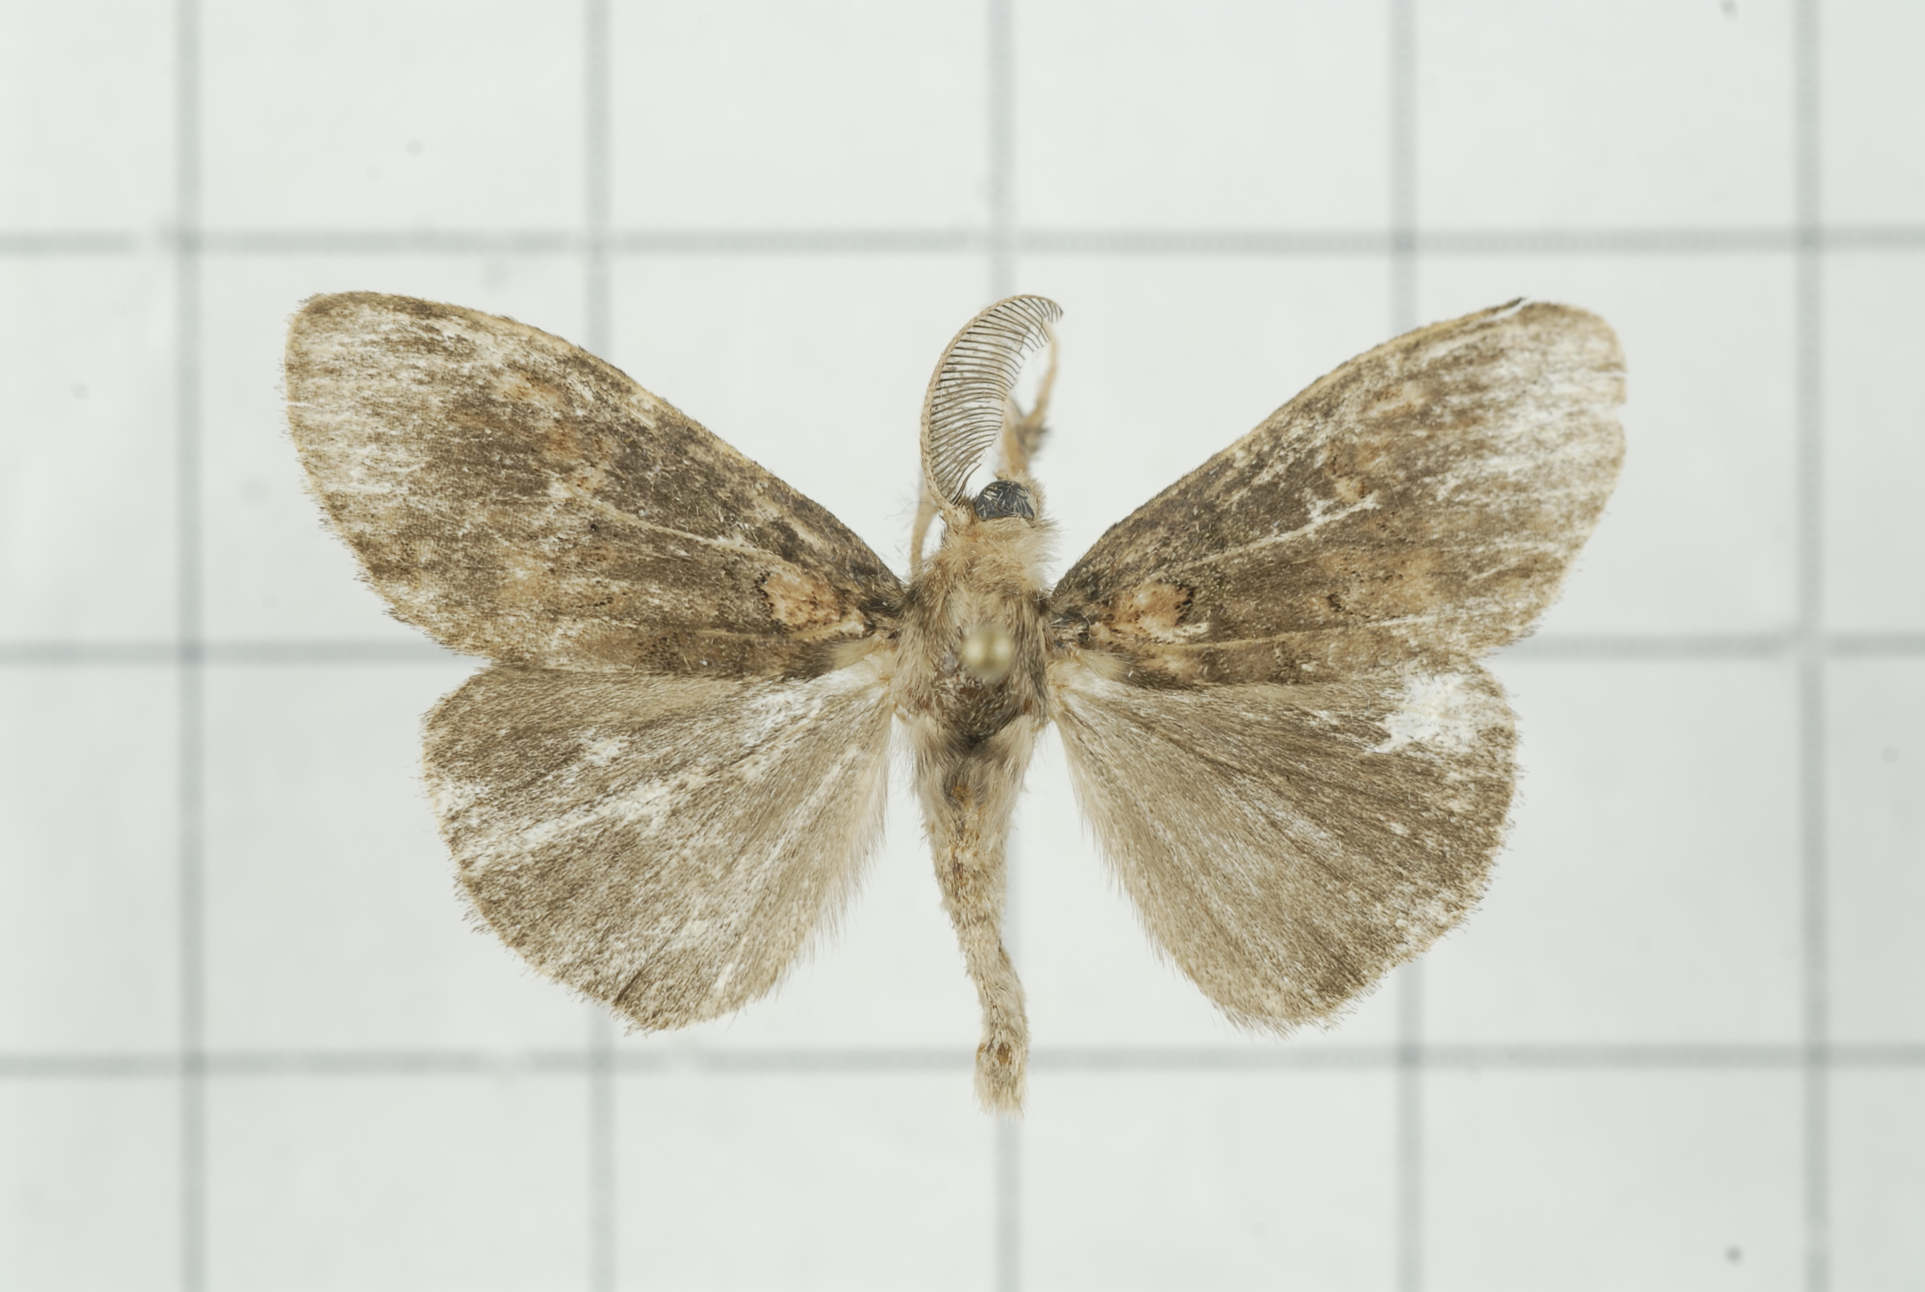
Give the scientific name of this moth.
Olene dudgeoni
